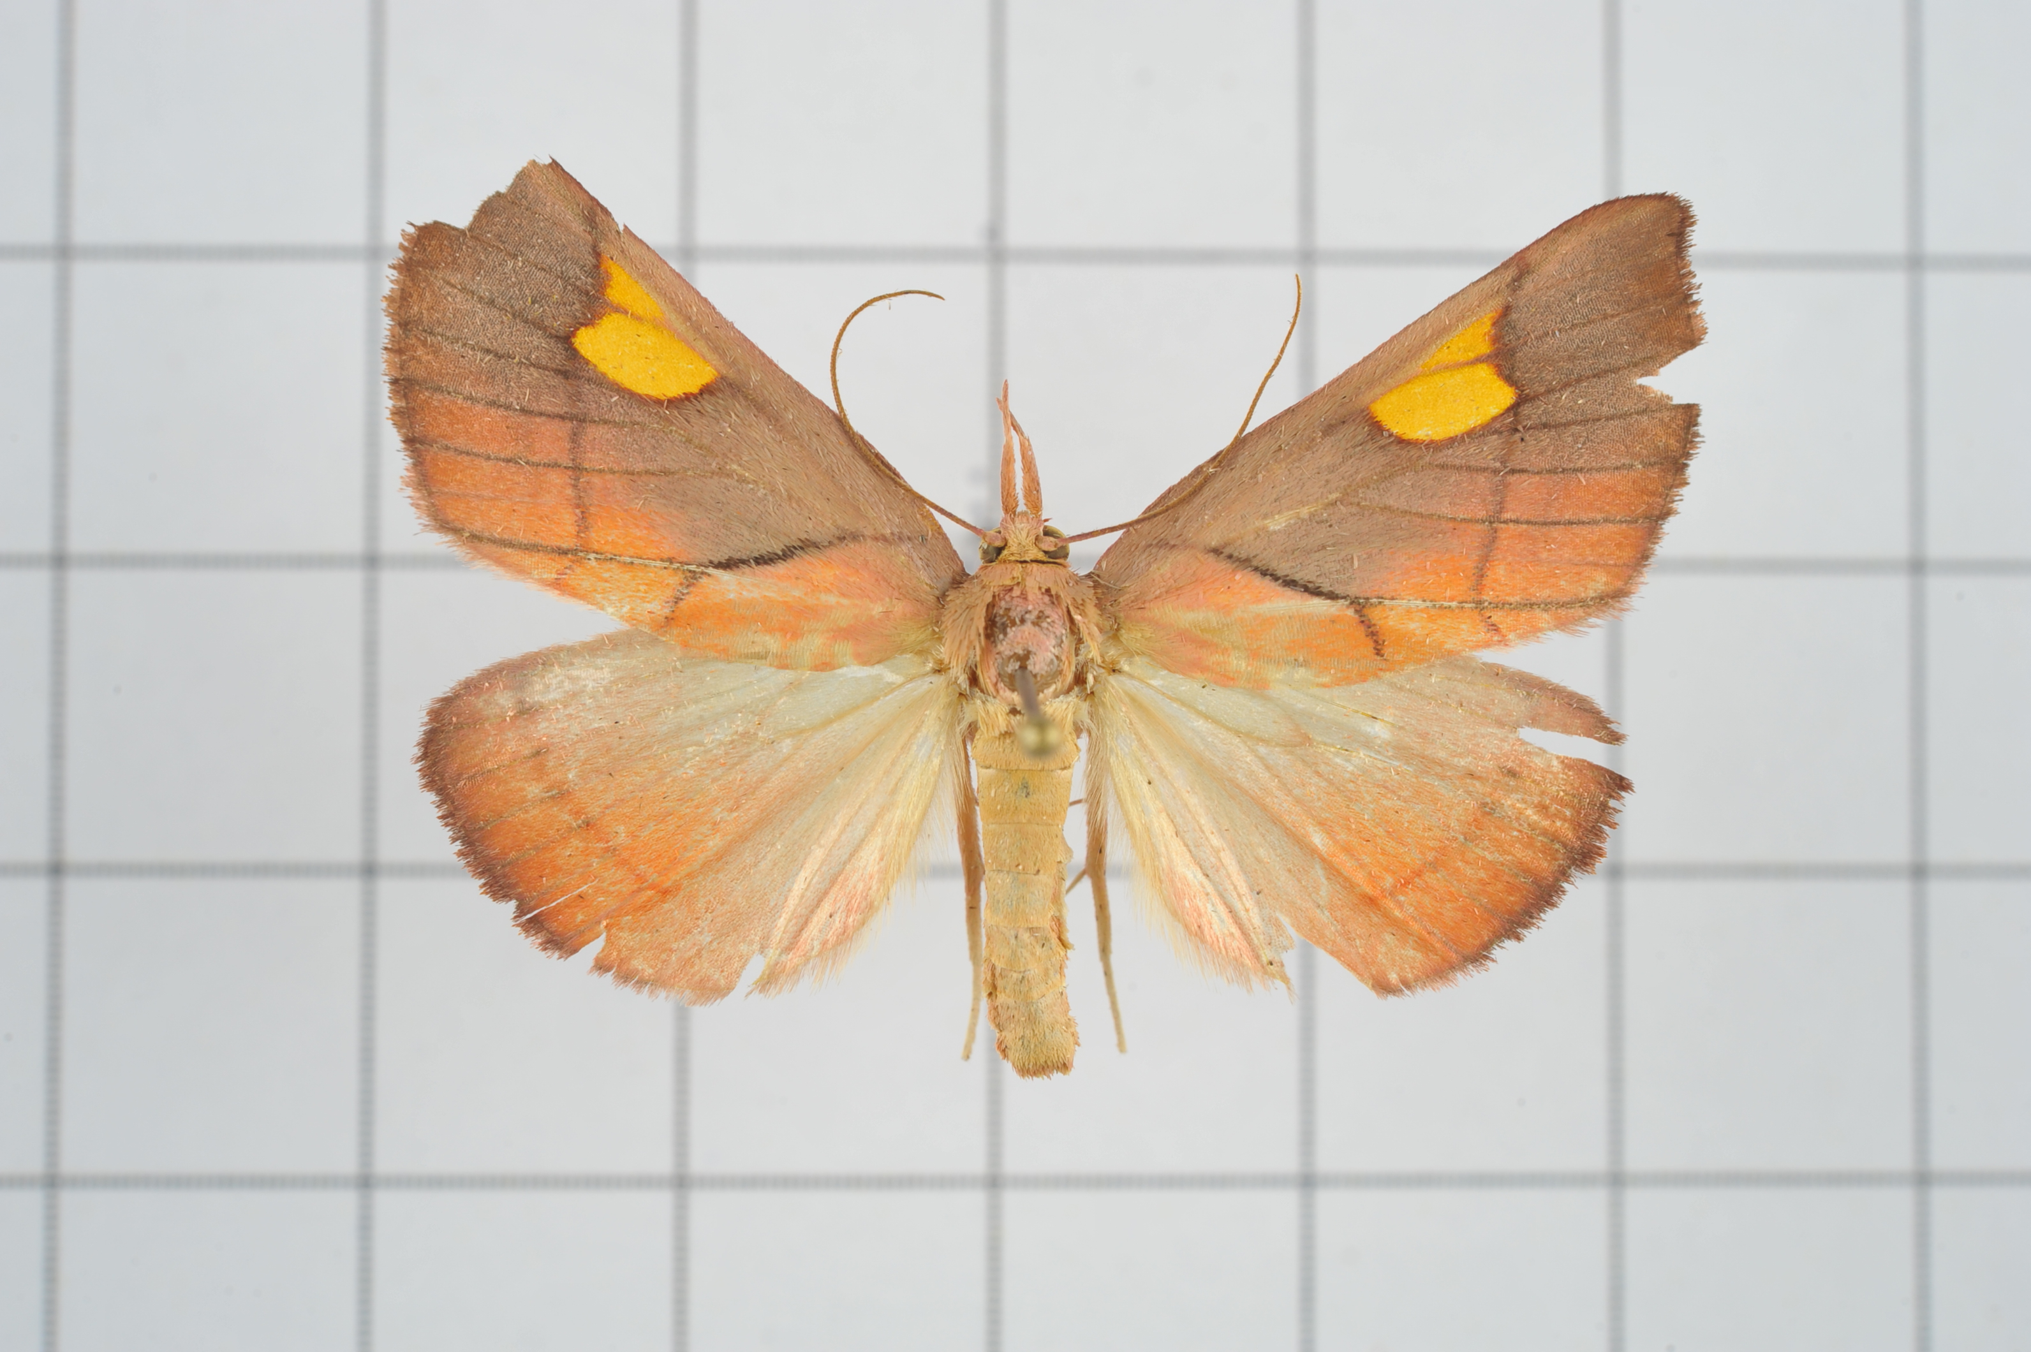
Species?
Orybina flaviplaga
